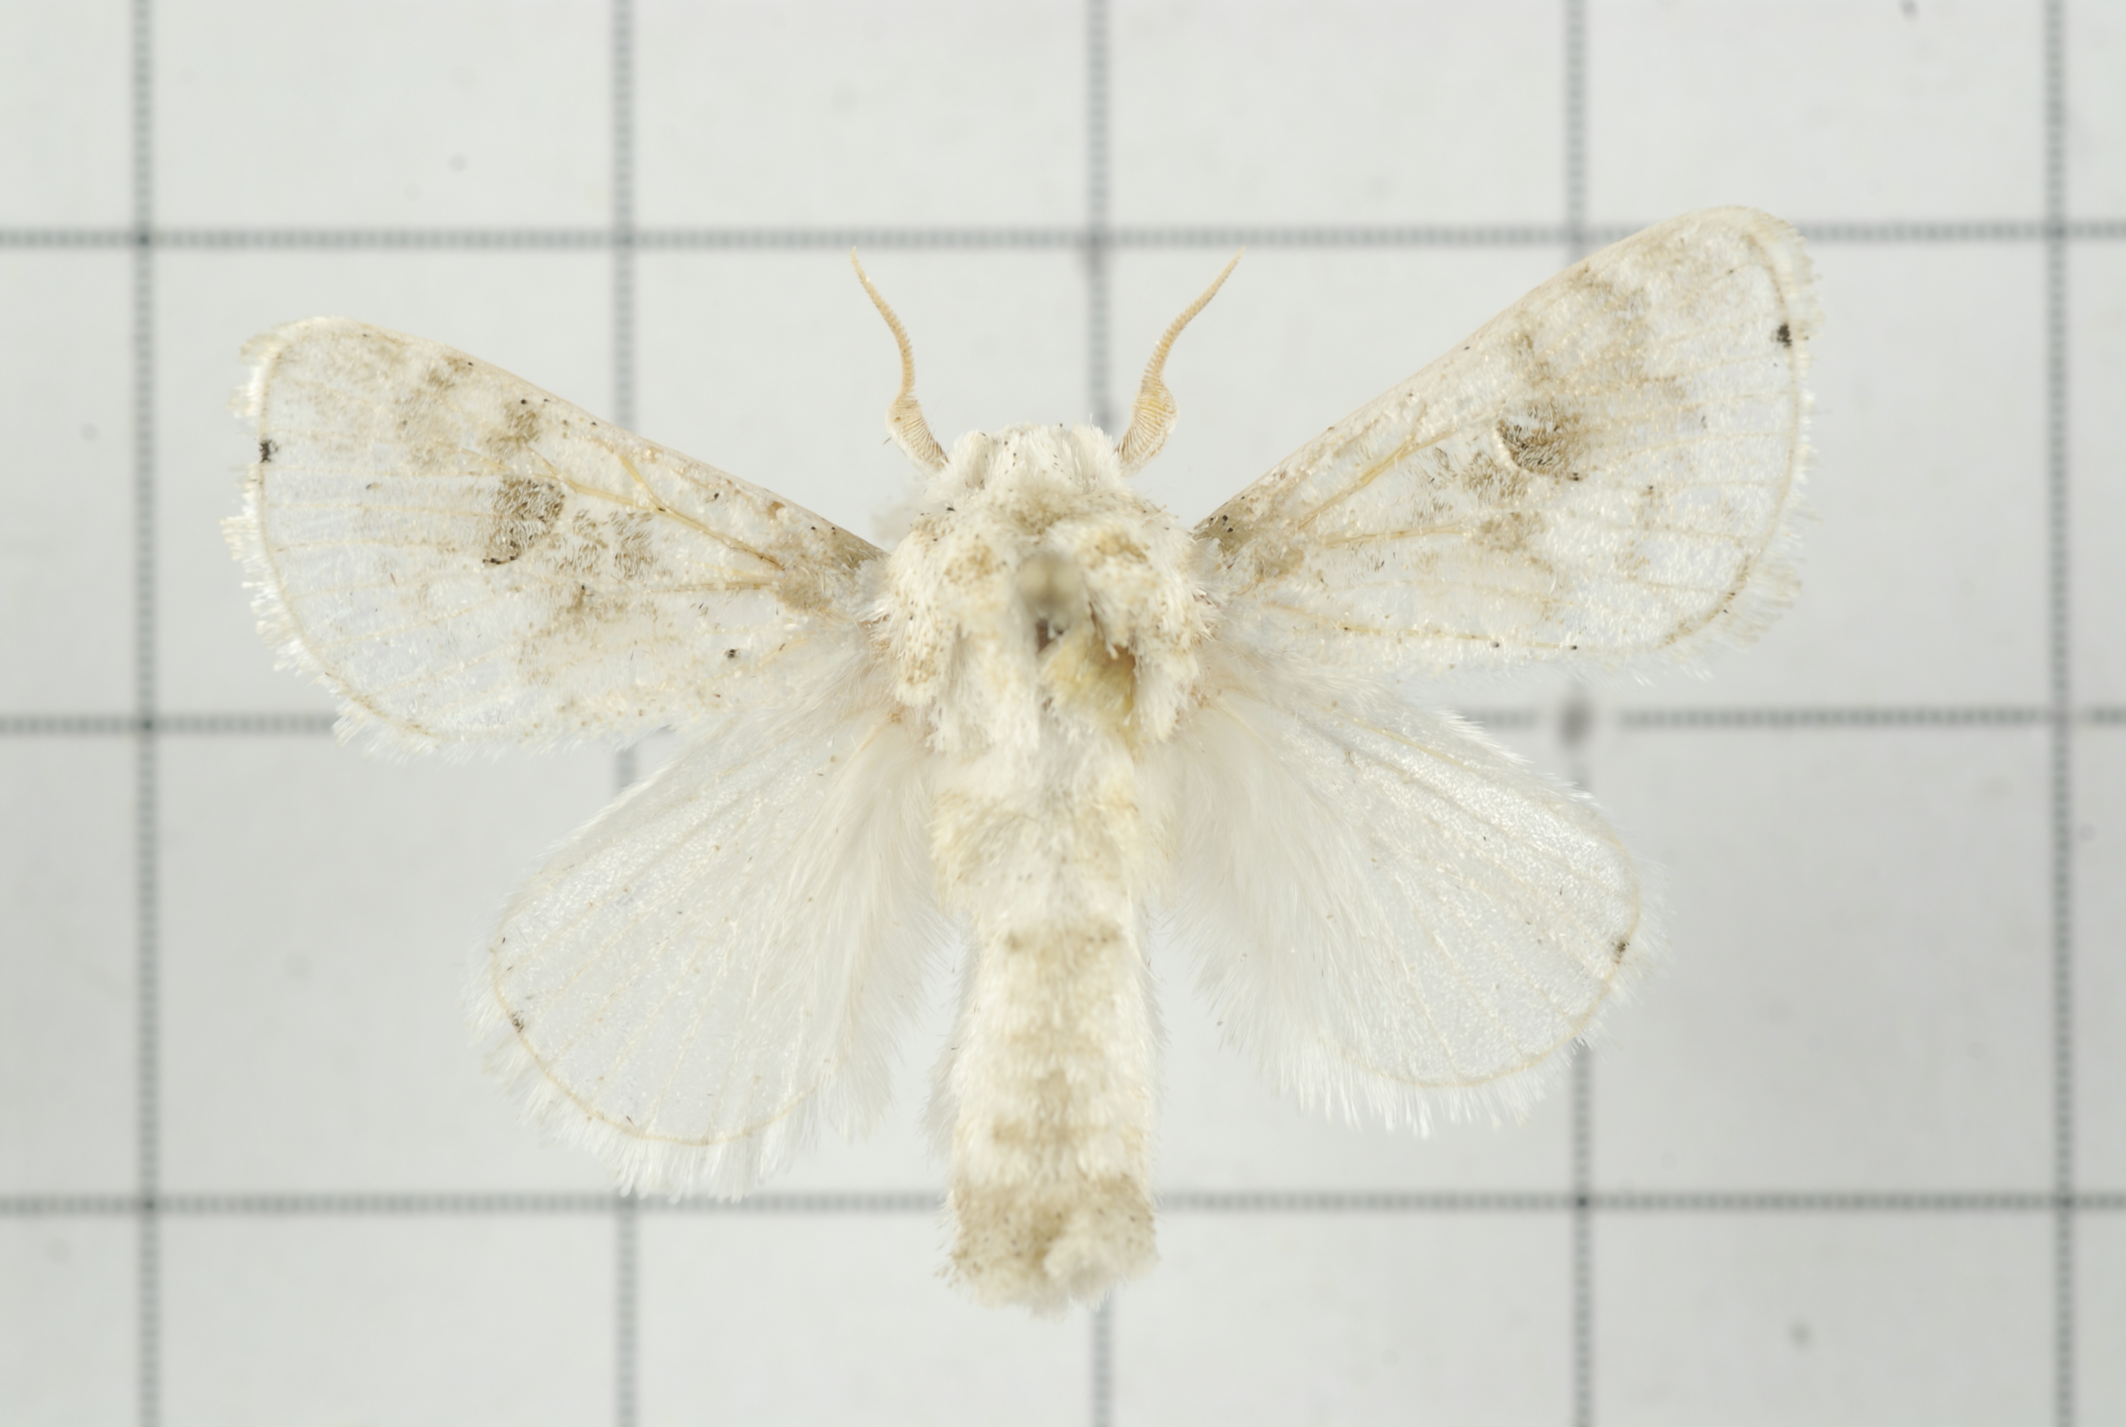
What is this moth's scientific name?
Altha melanopsis
